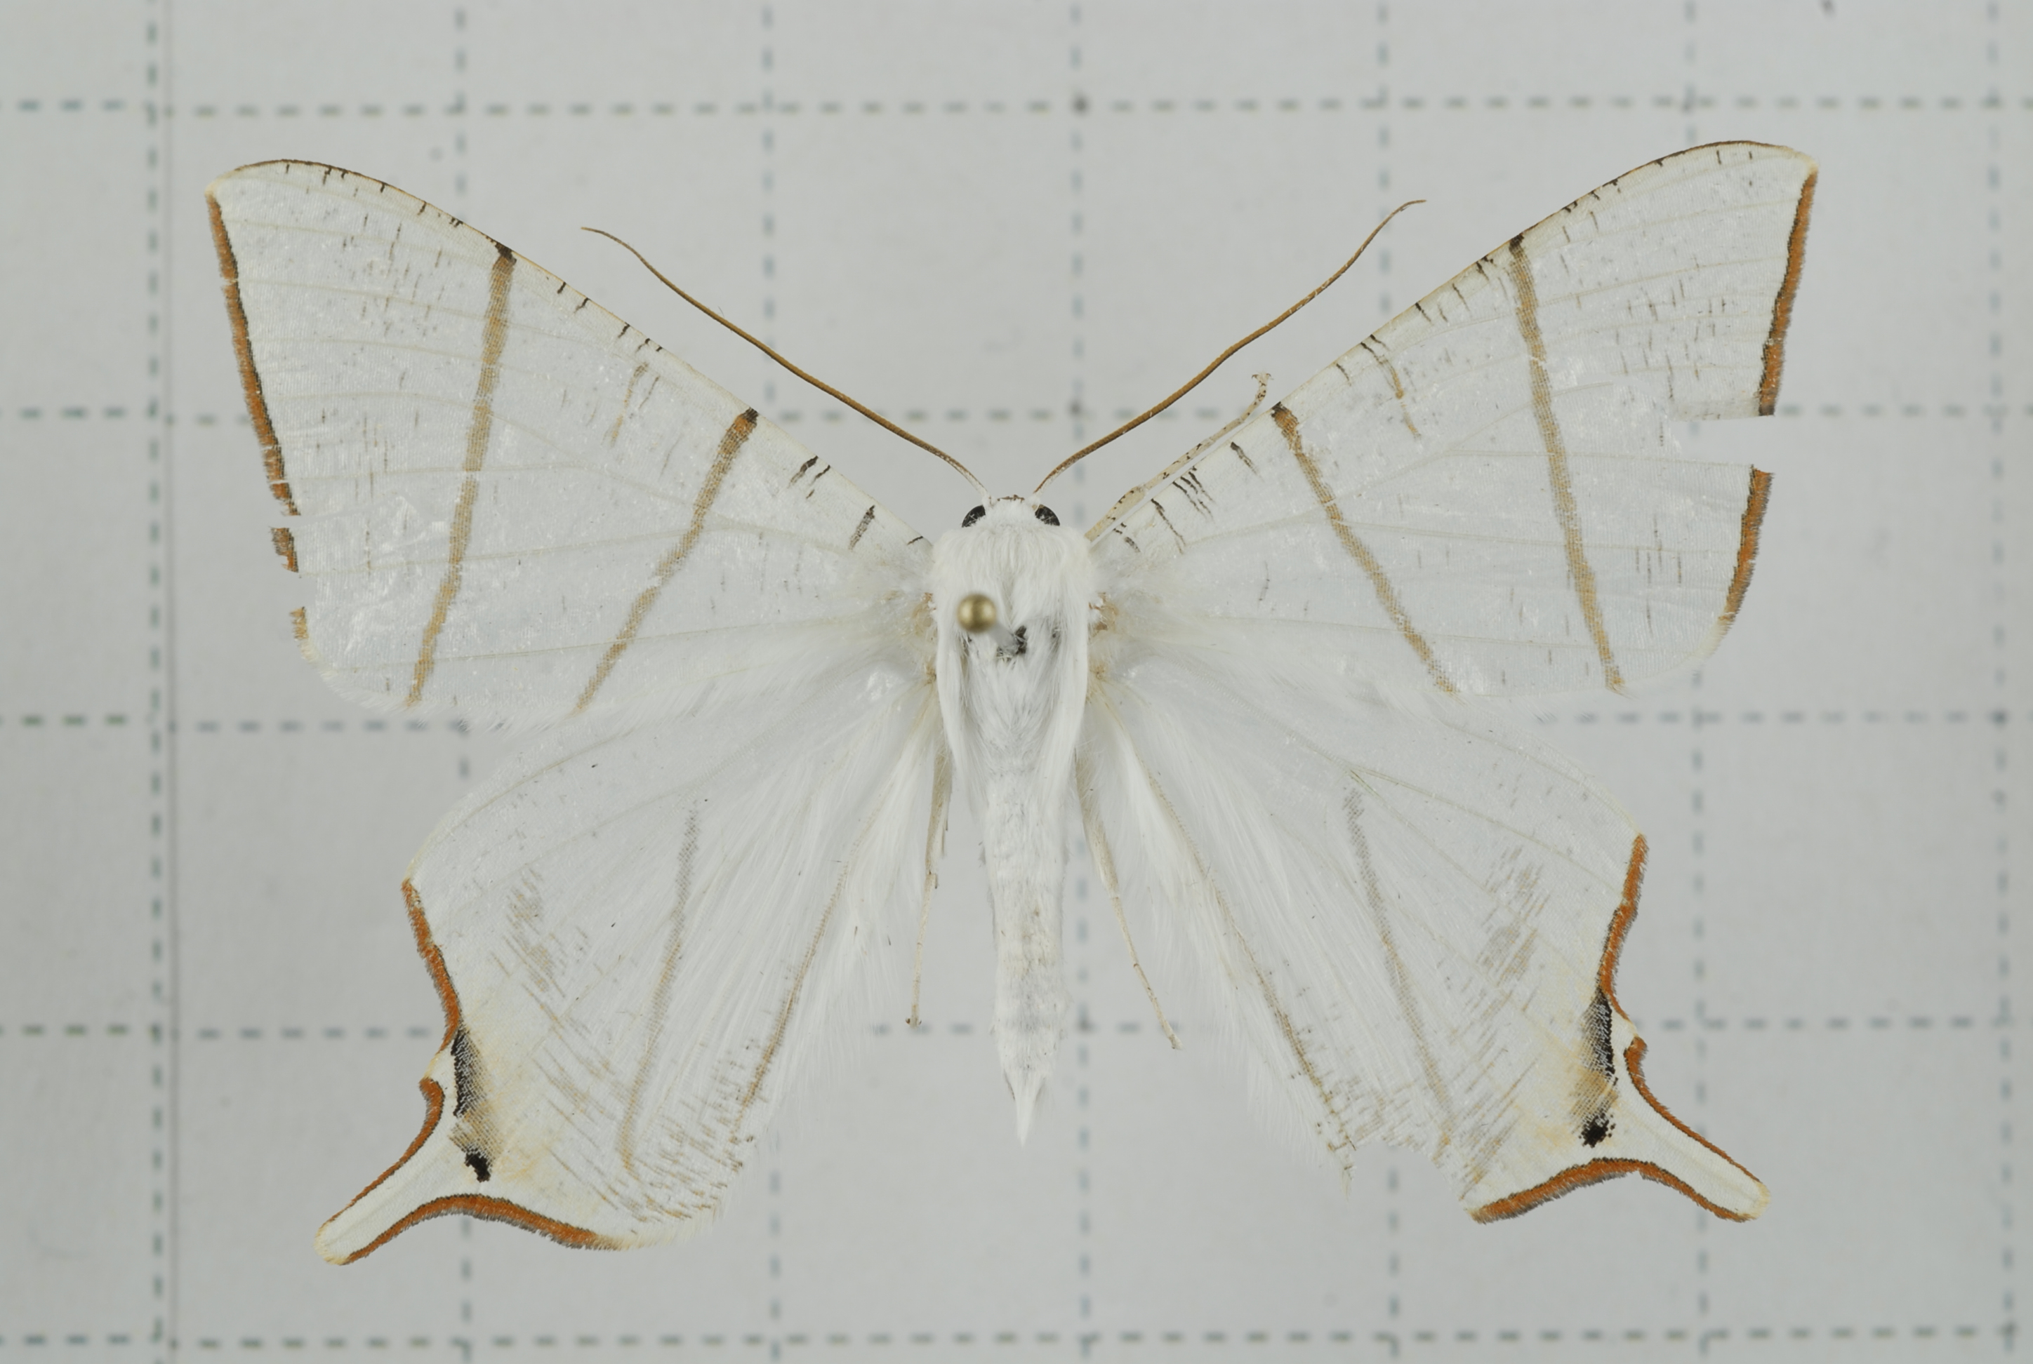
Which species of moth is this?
Ourapteryx clara formosana
